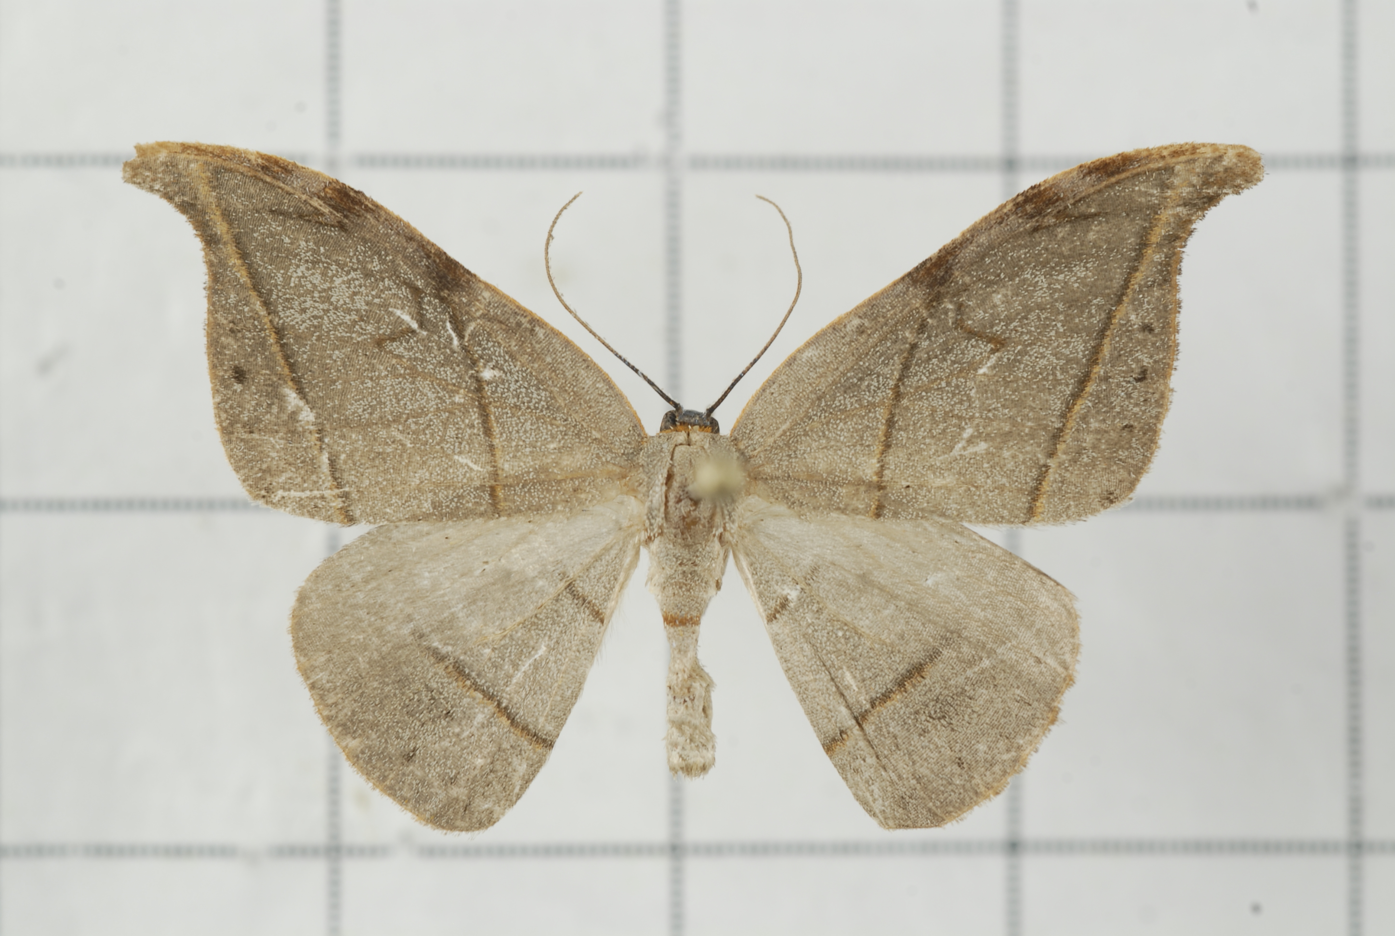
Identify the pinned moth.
Nordstromia semililacina
